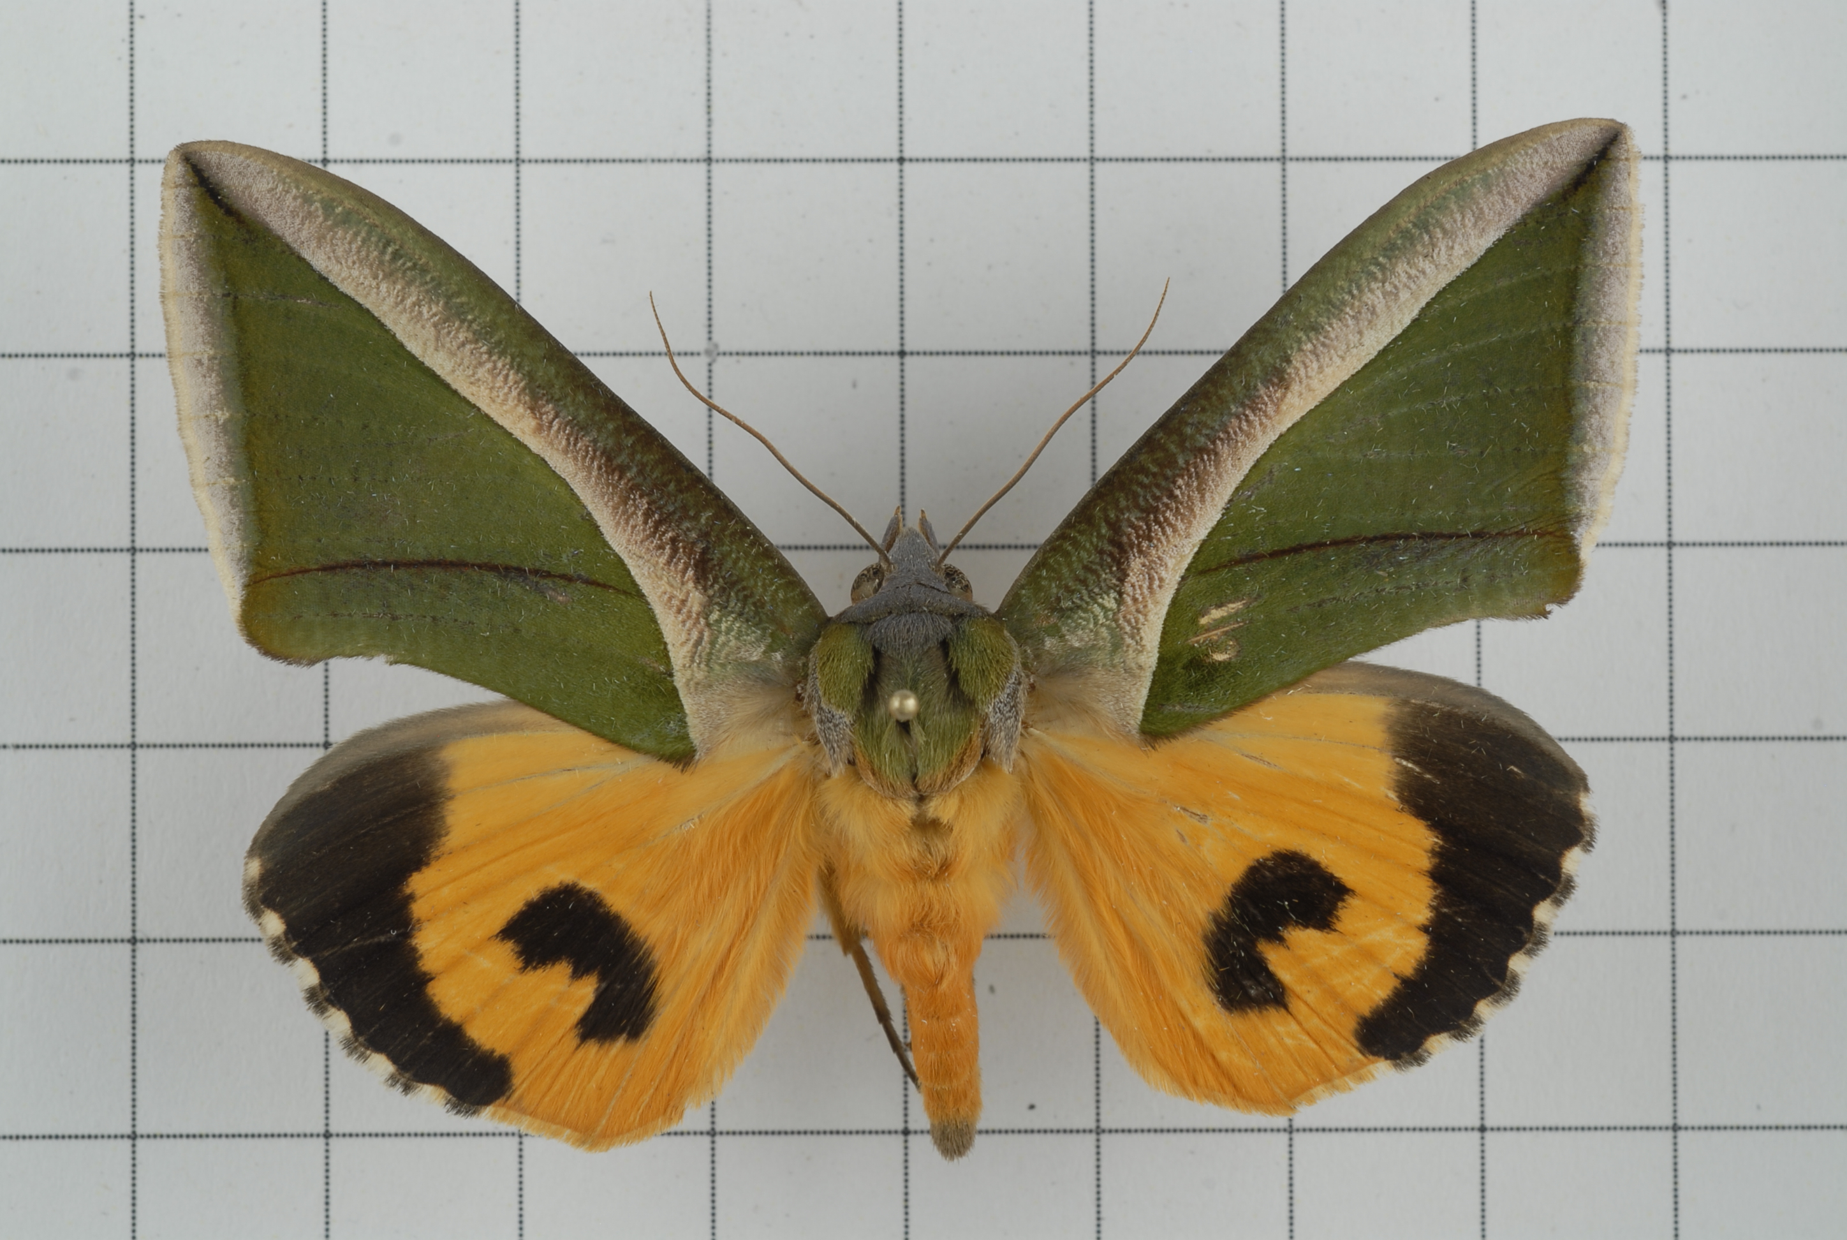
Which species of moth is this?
Eudocima salaminia
